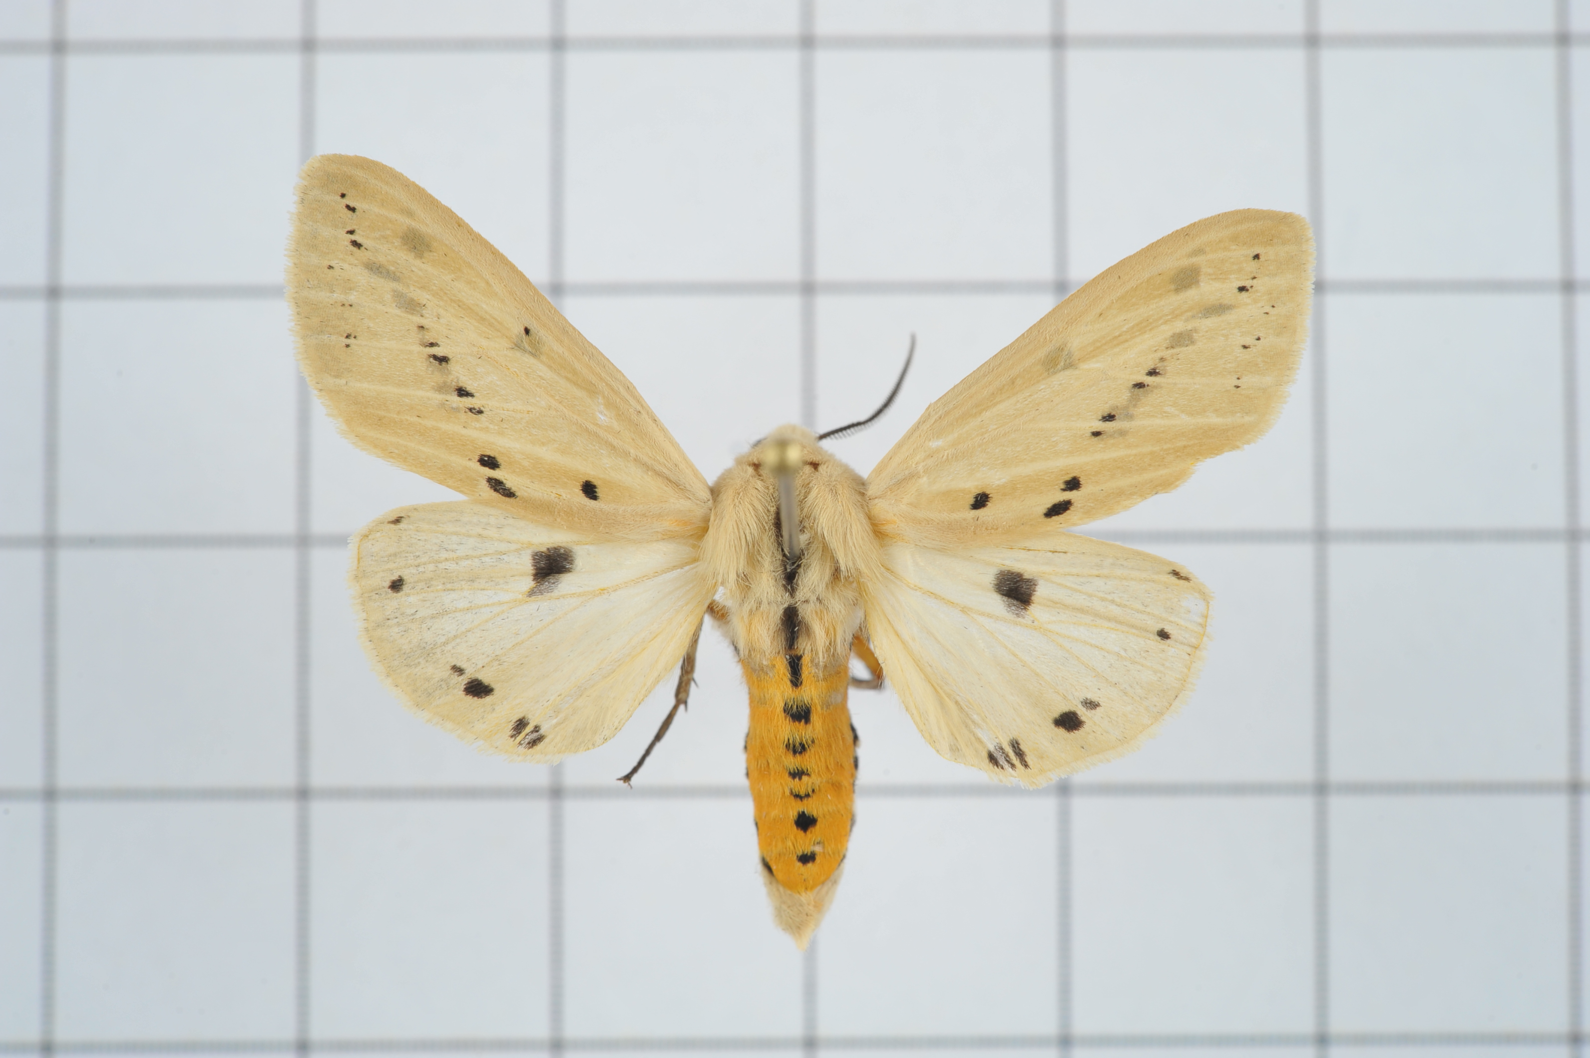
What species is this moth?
Spilarctia subtestacea
